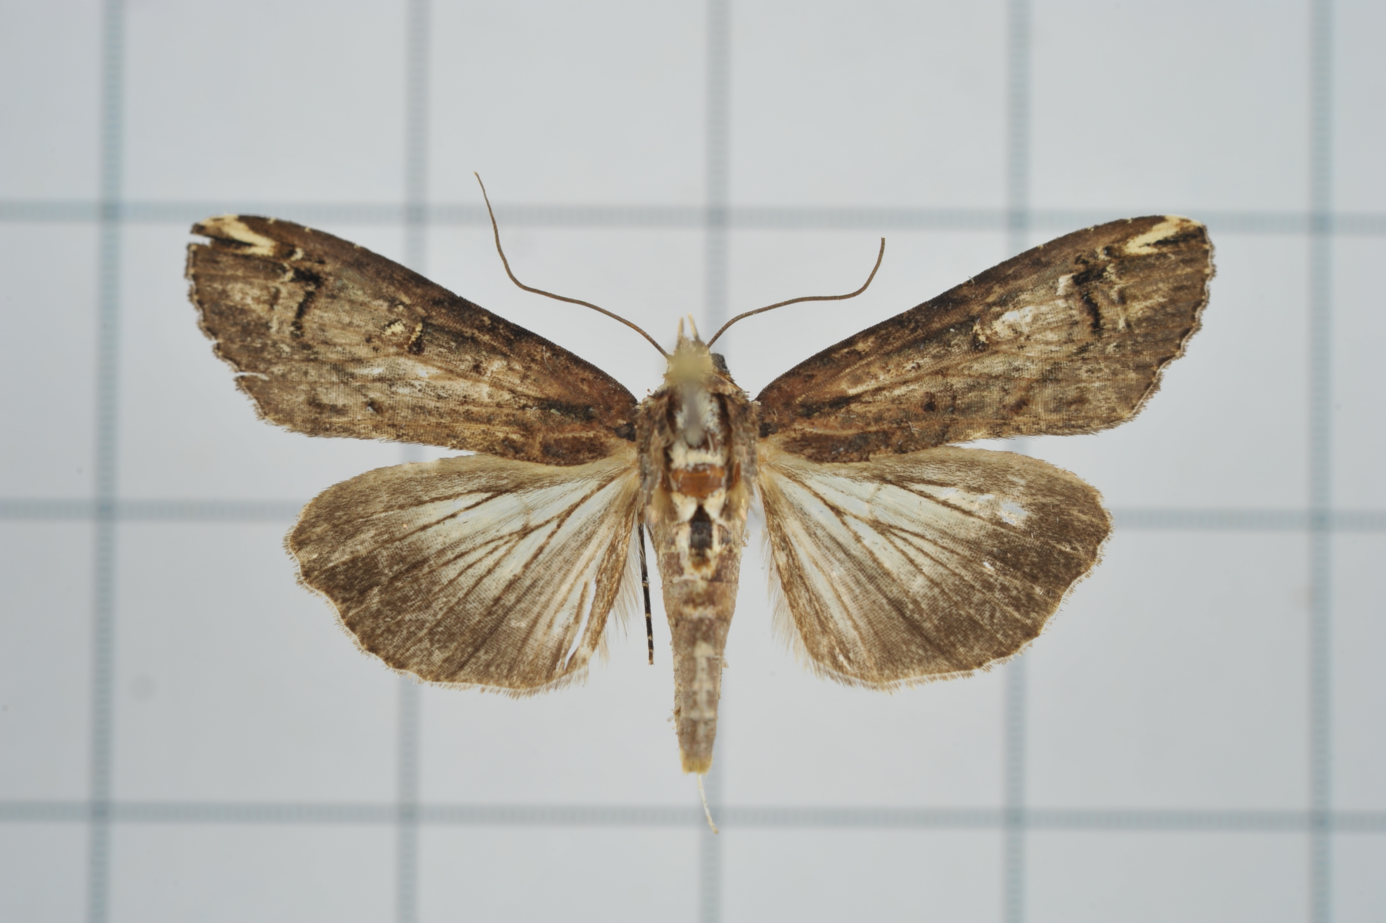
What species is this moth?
Lophoptera brunnama
